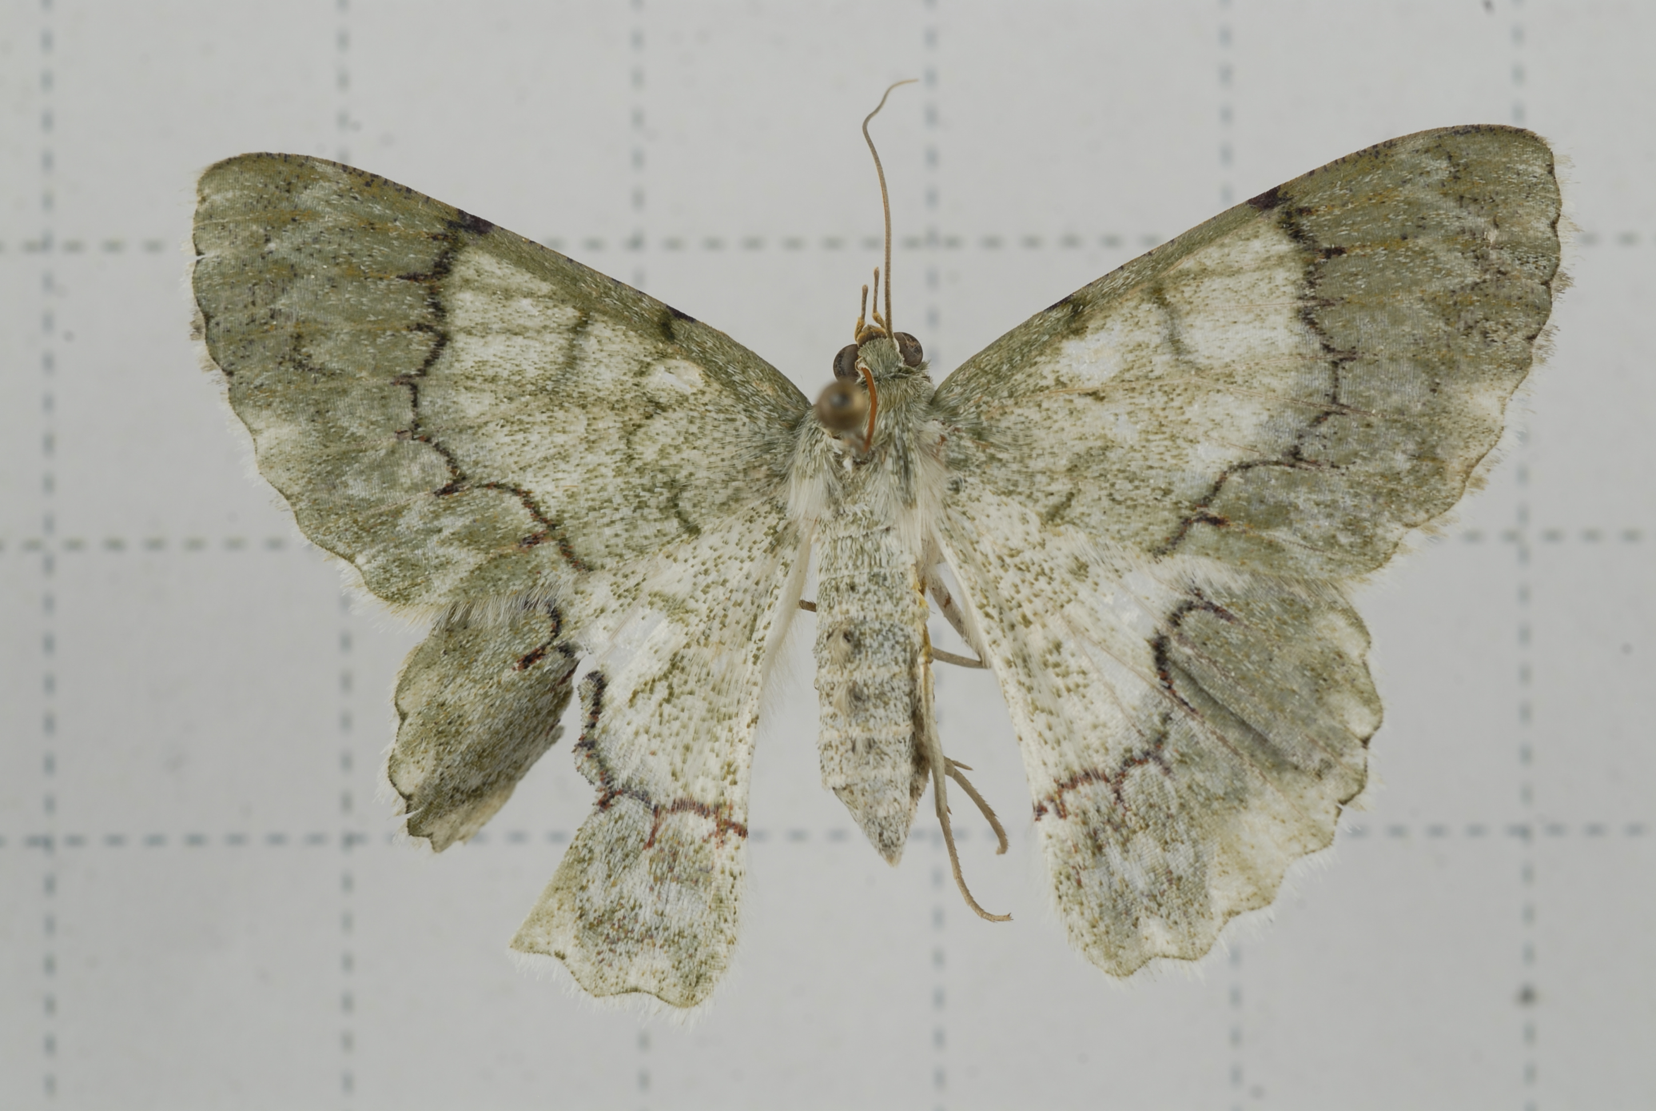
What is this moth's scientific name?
Pingasa ruginaria pacifica
